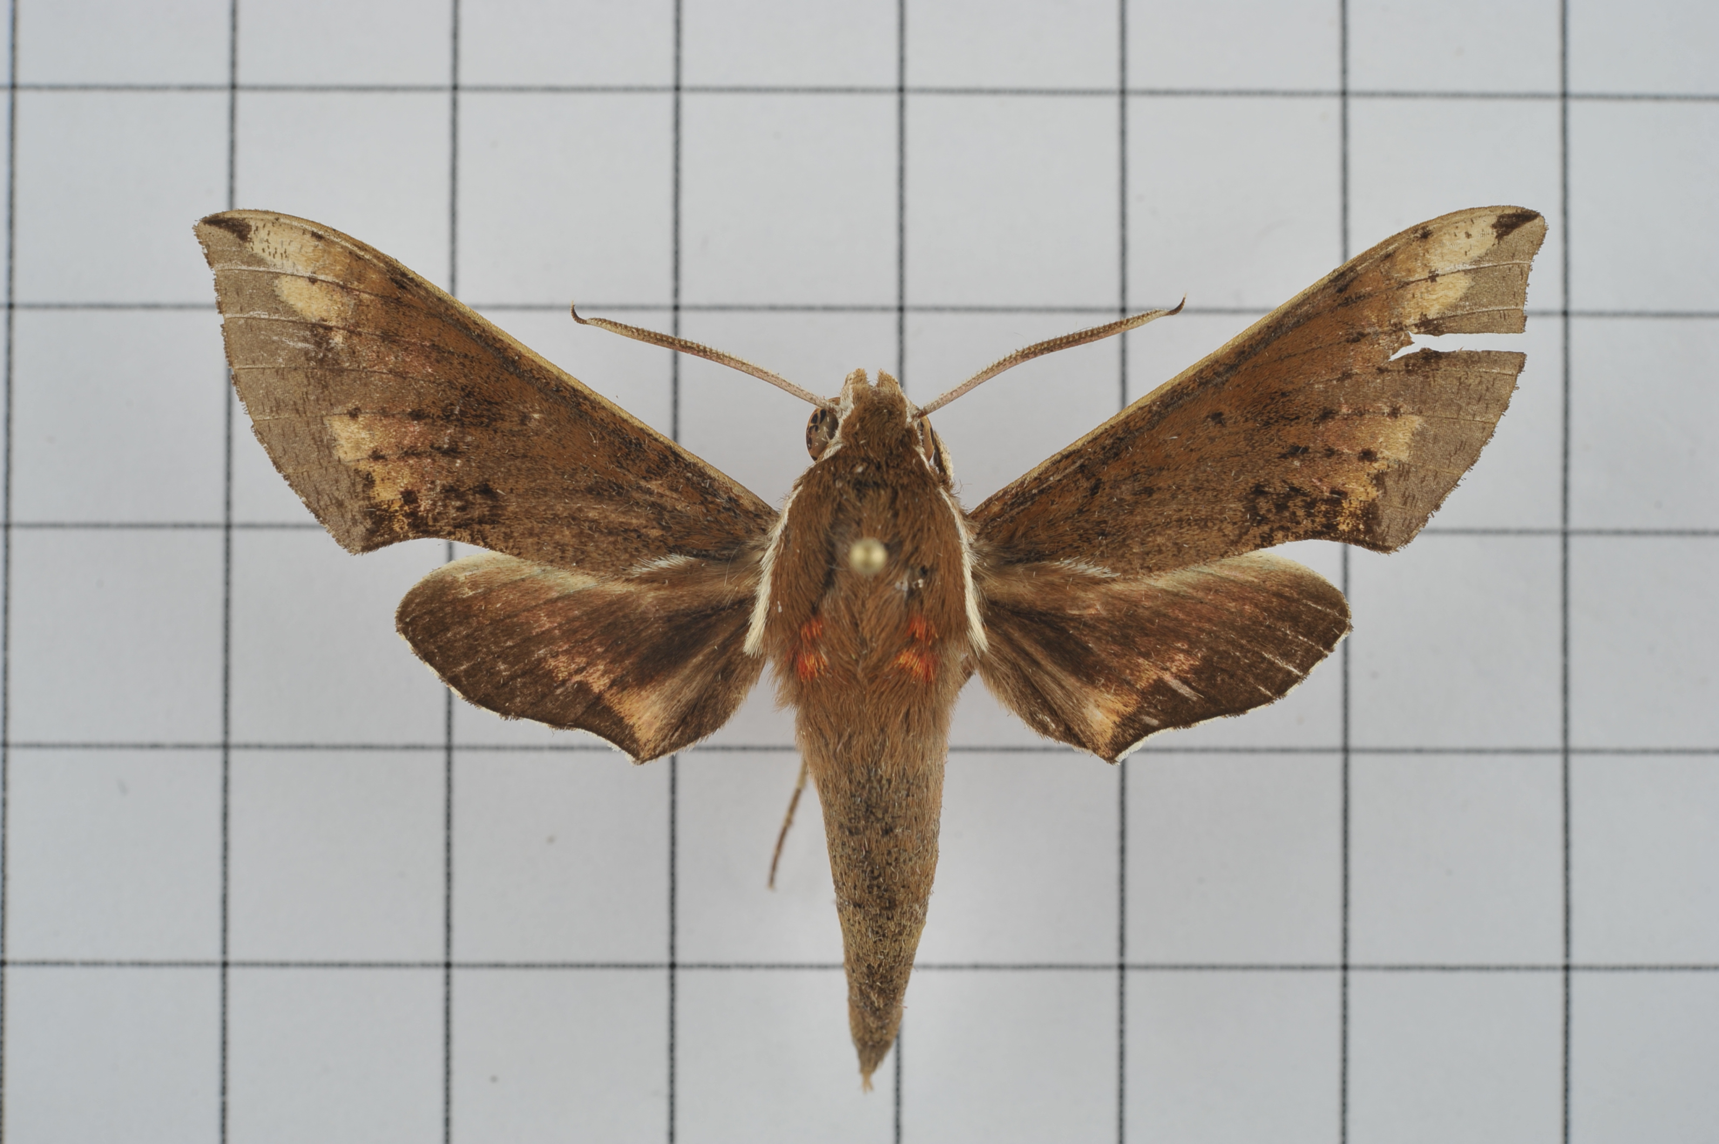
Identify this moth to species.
Rhagastis mongoliana
